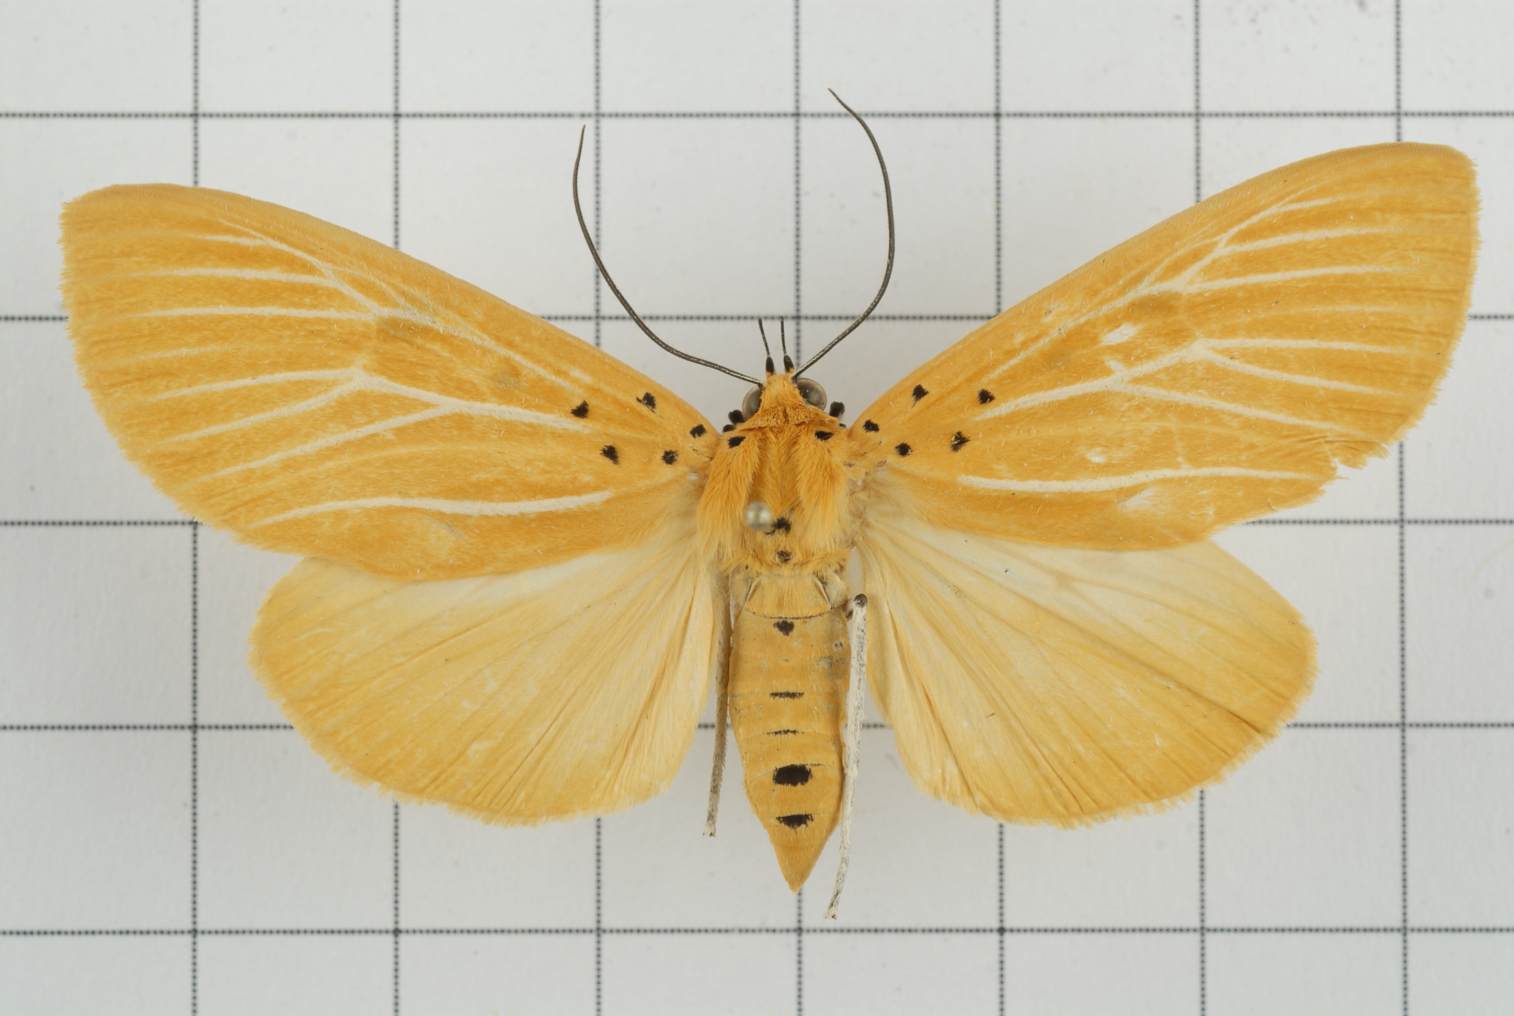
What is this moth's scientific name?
Asota egens confinis
